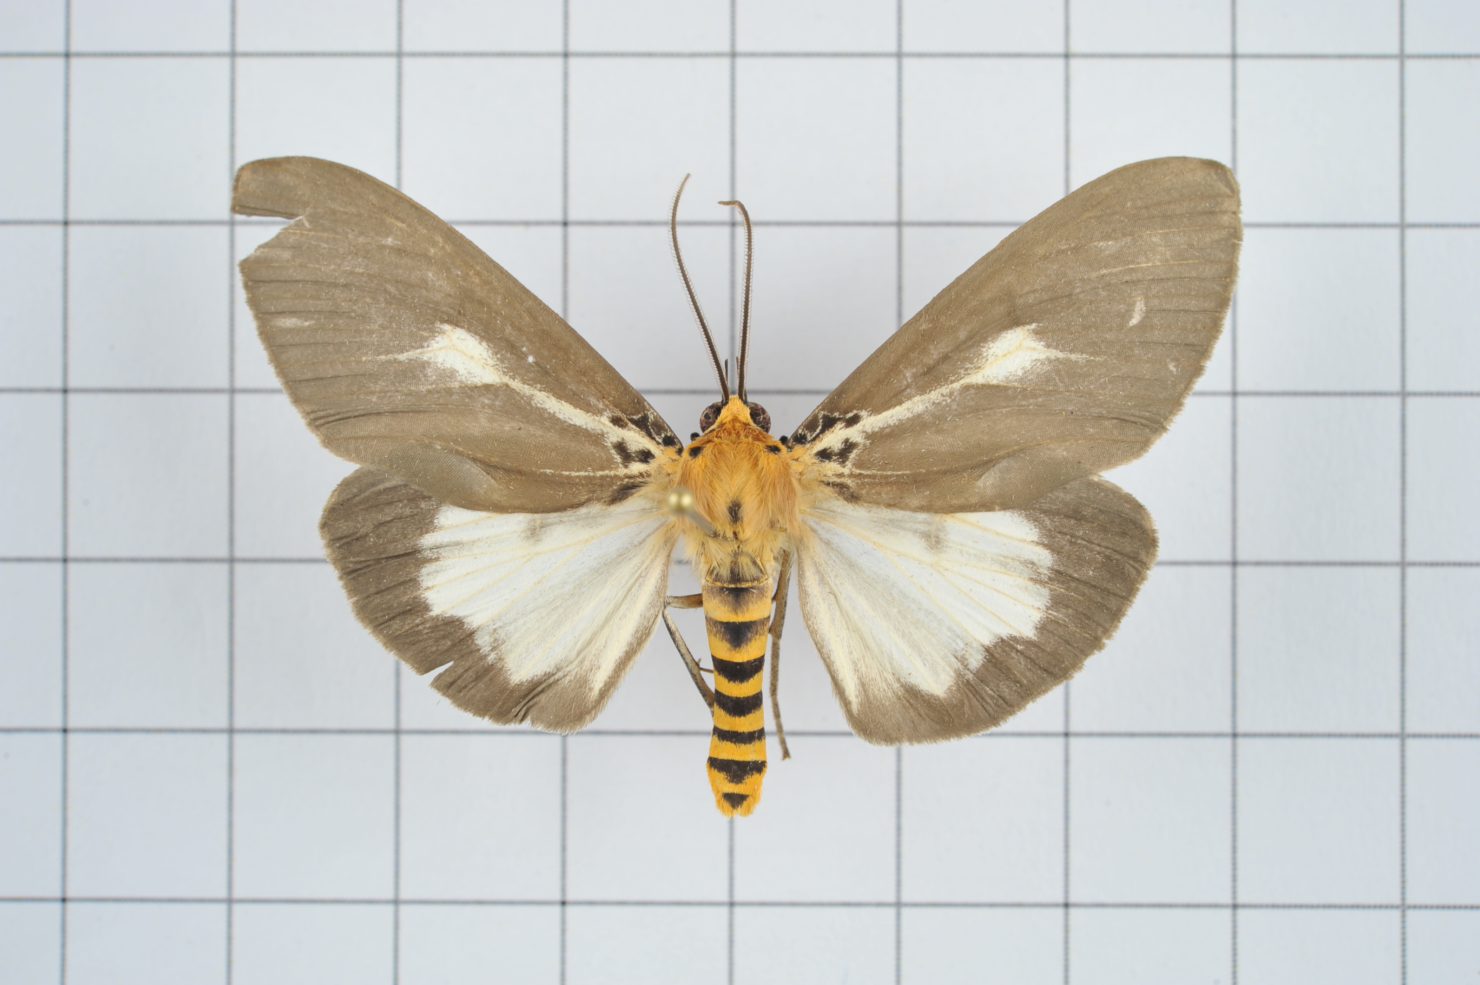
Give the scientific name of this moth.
Asota heliconia zebrina
